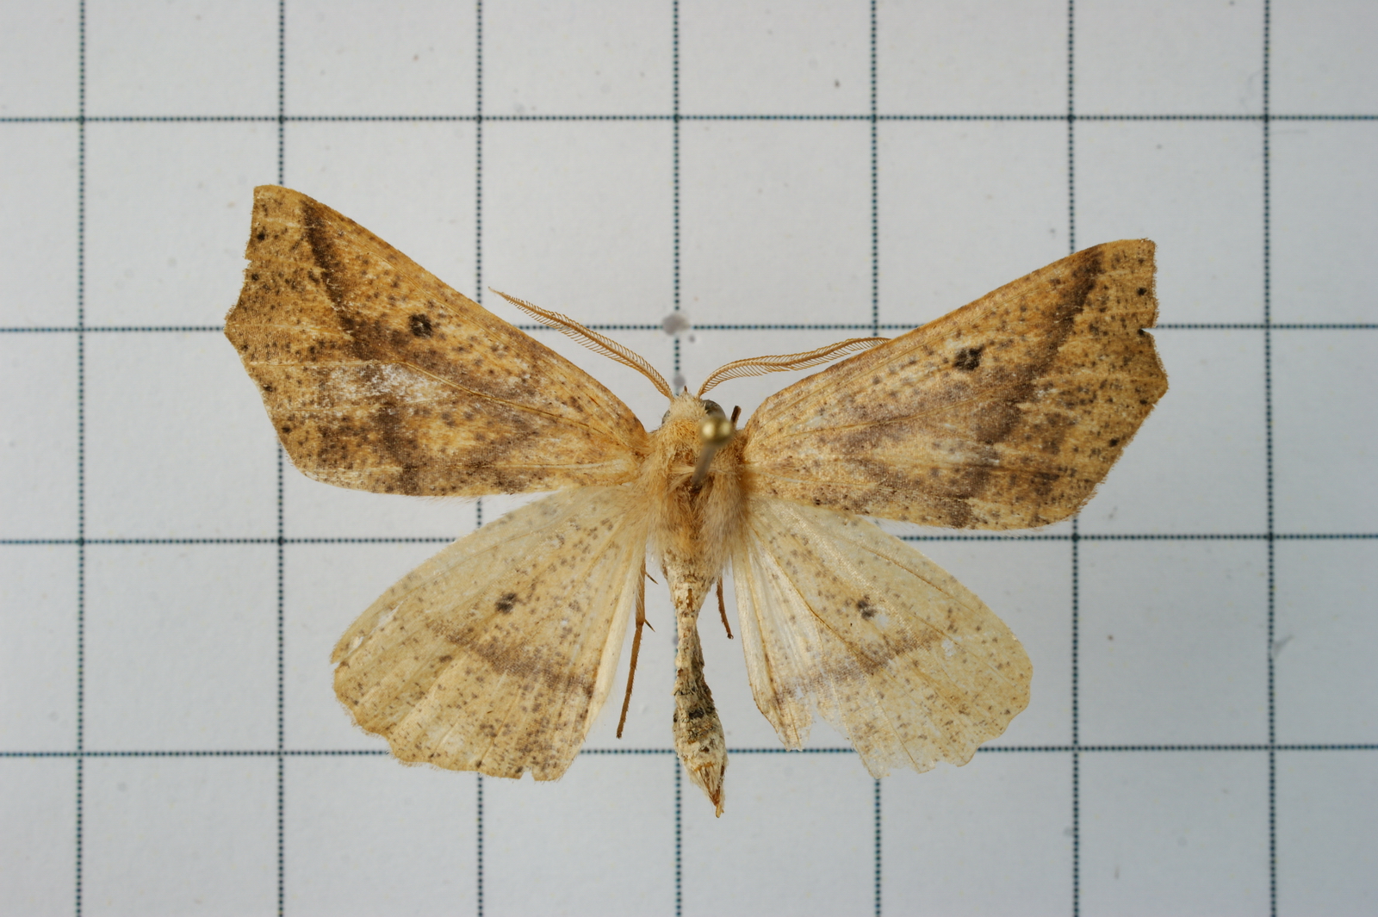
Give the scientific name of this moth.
Odontopera albiguttulata
